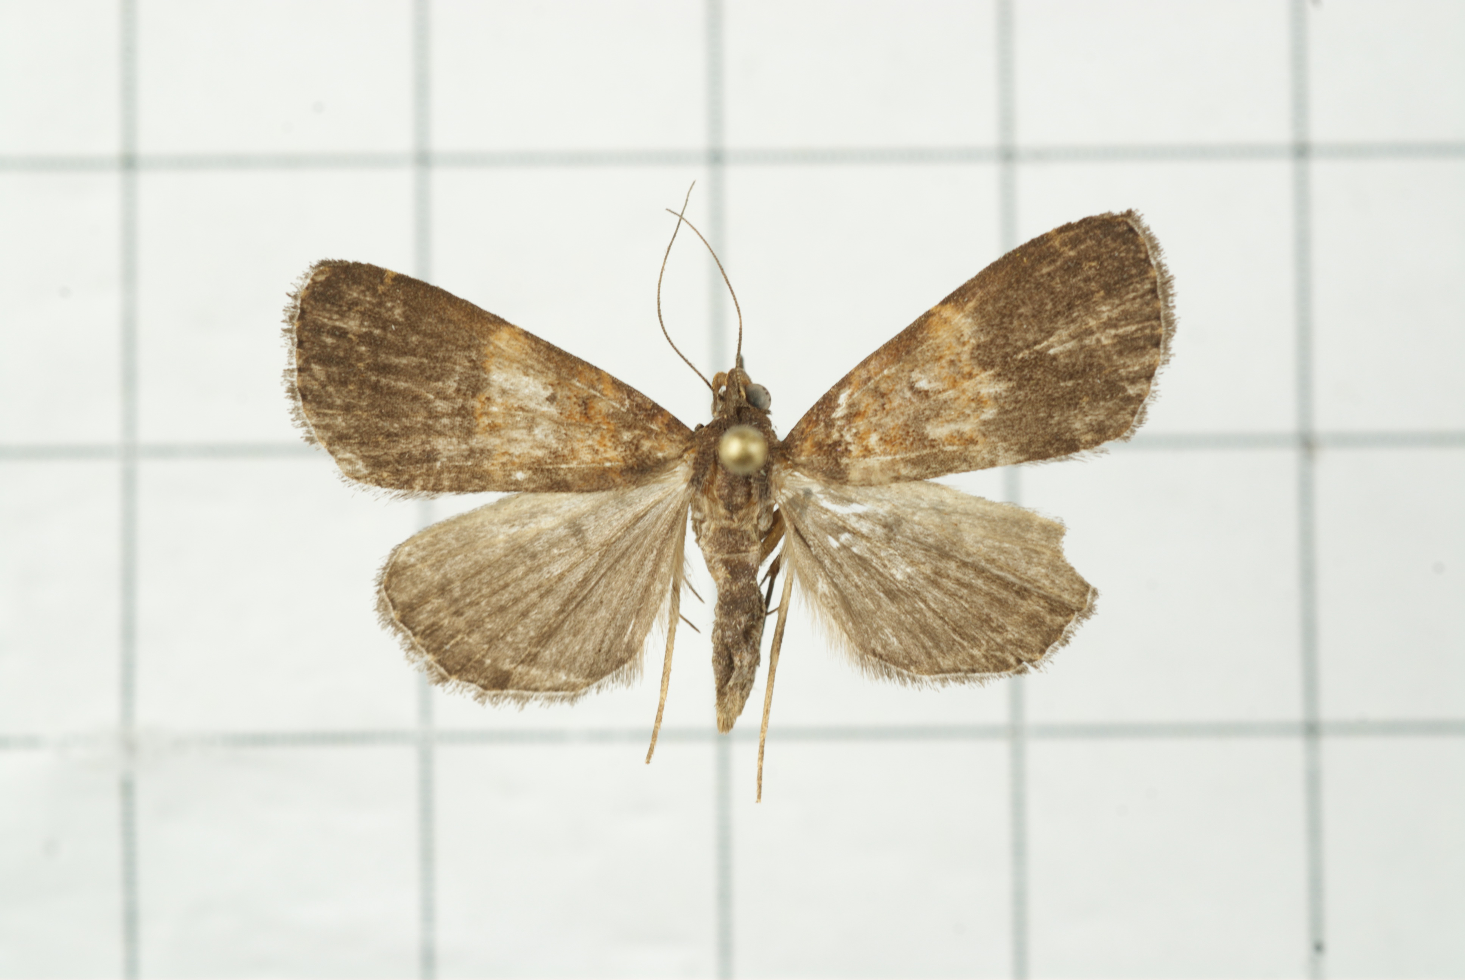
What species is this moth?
Hydrillodes nilgirialis
